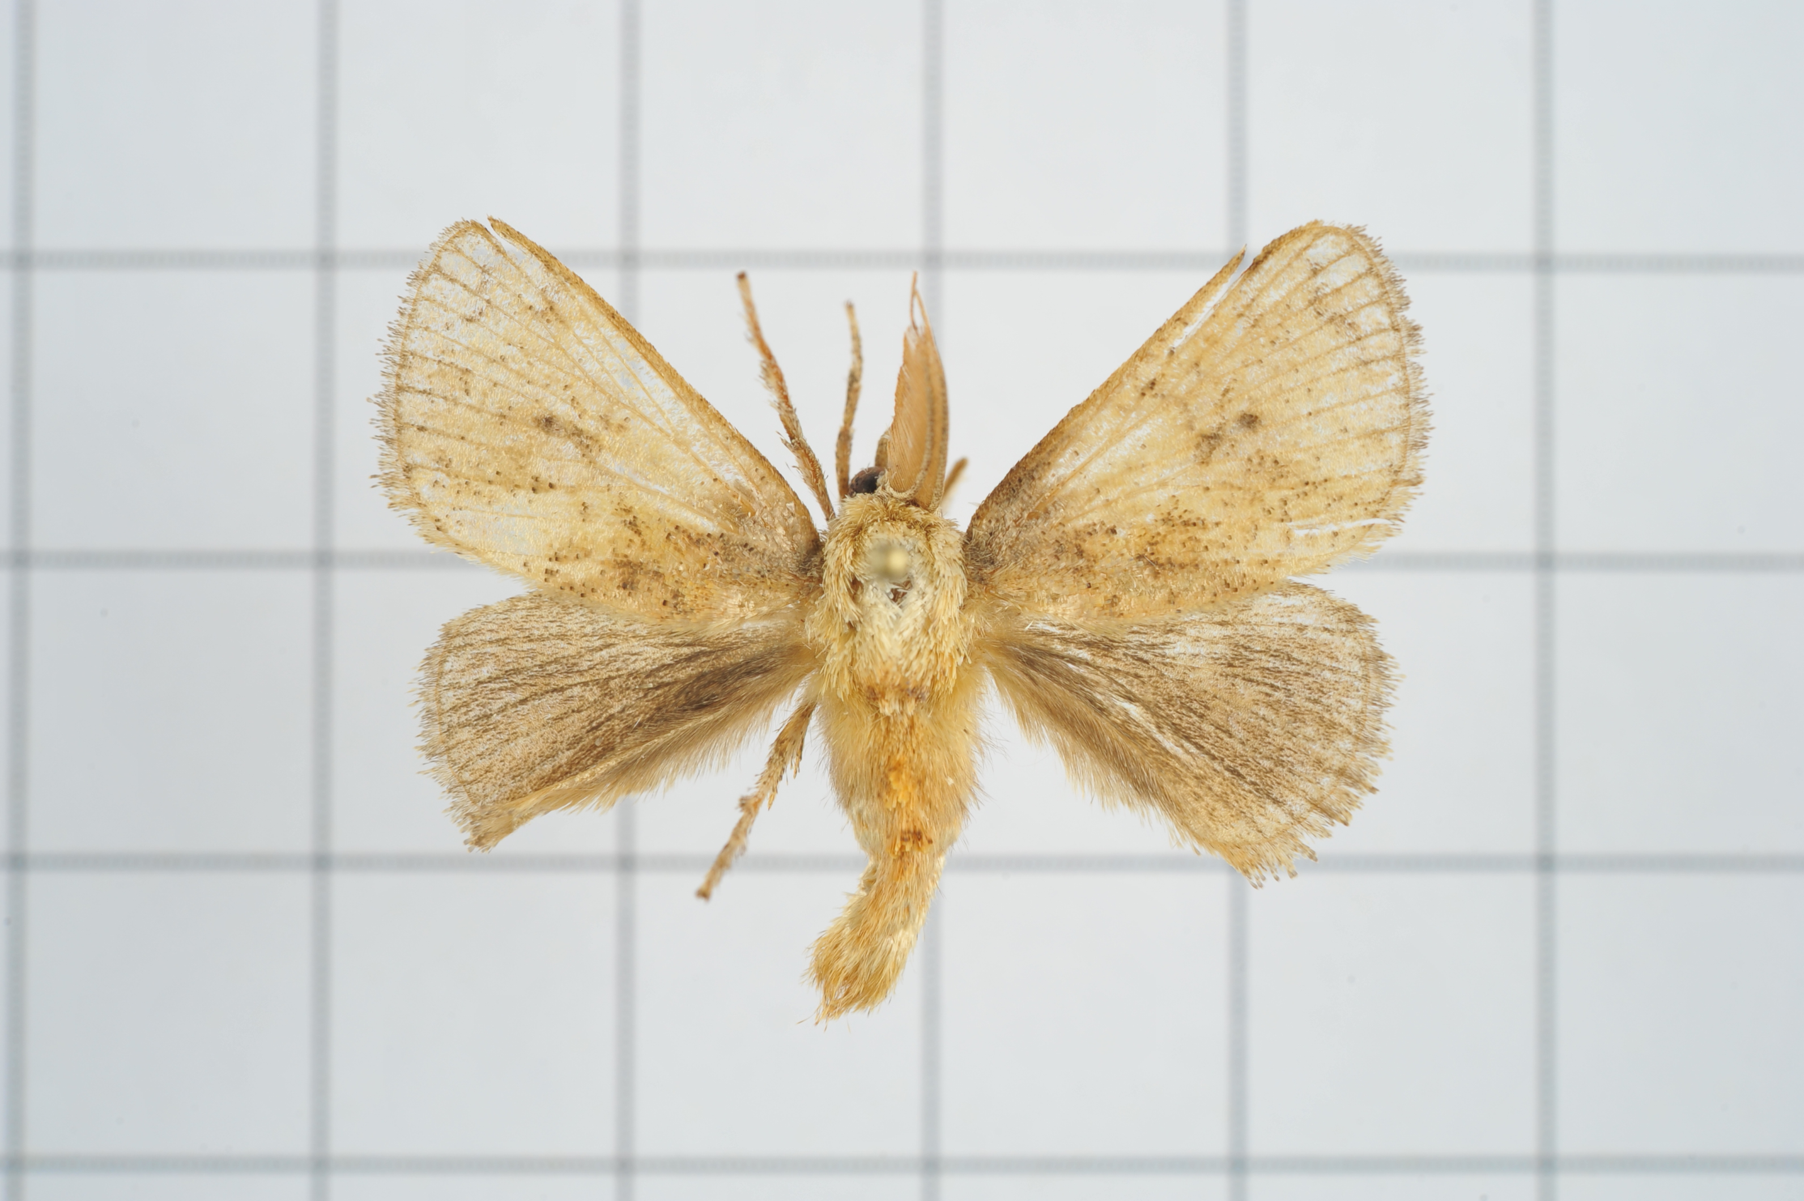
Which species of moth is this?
Susica sinensis
